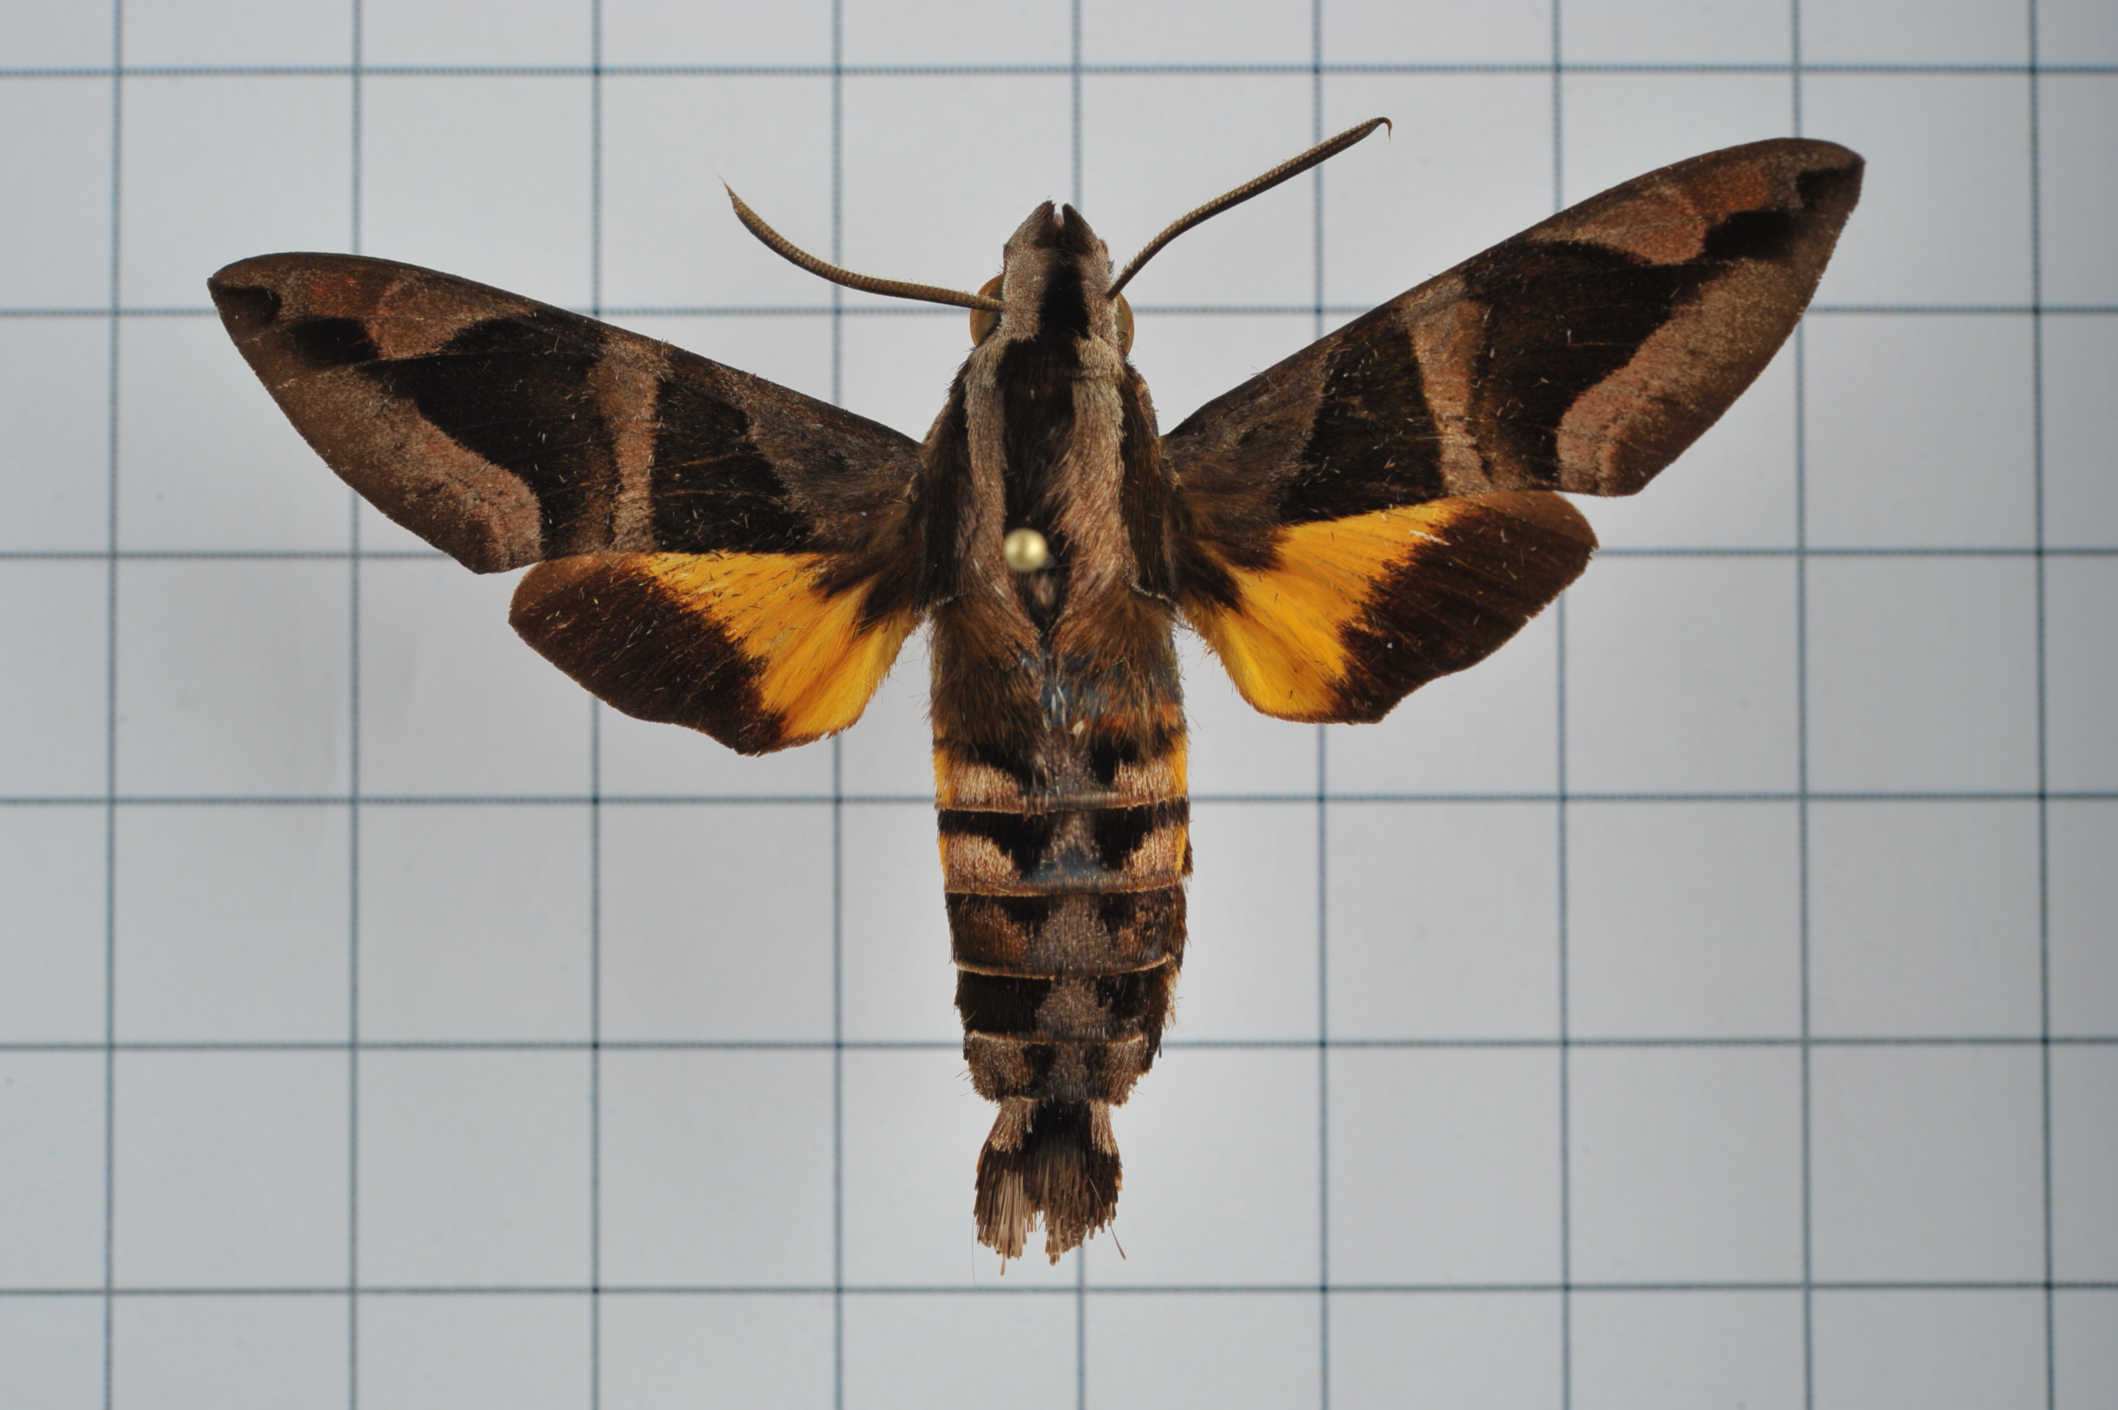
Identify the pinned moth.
Macroglossum mitchellii imperator
